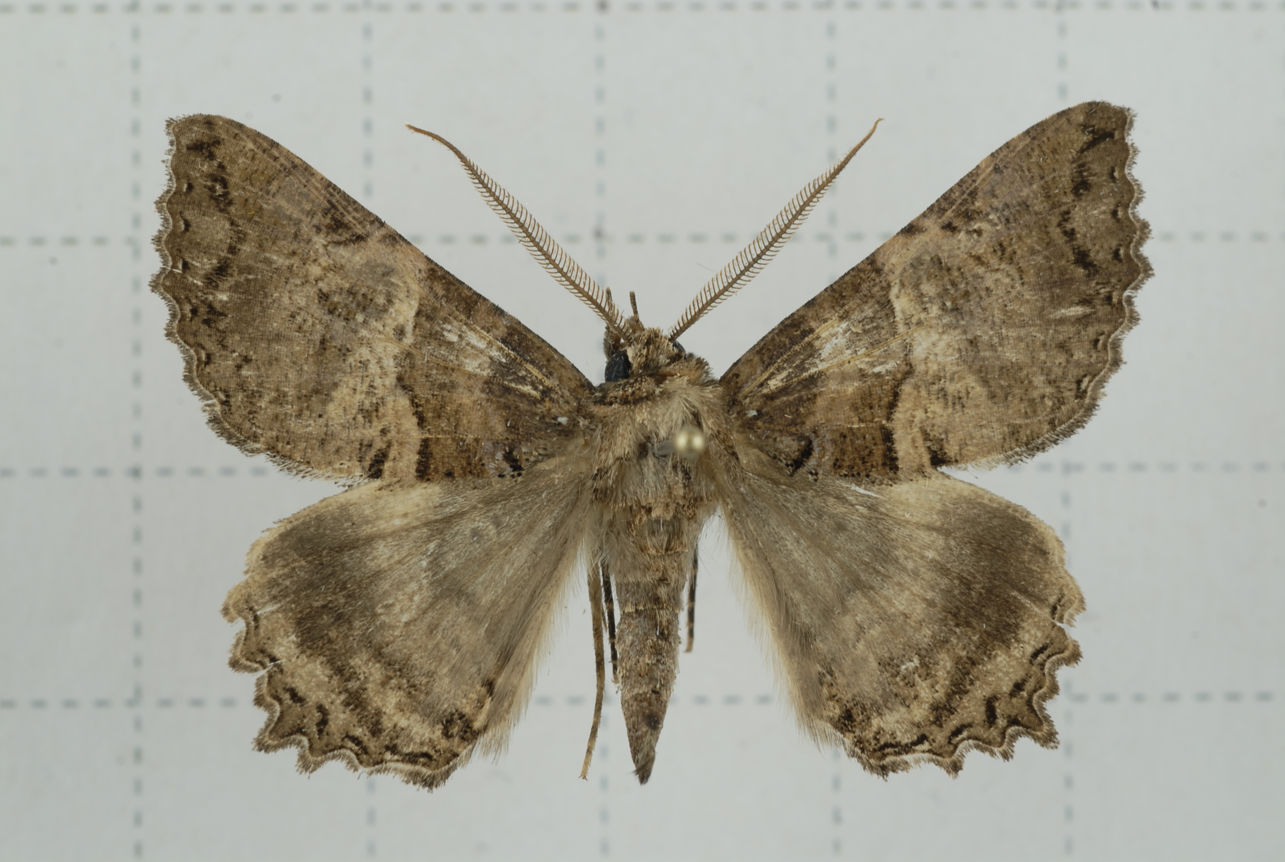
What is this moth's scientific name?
Daddala lucilla
